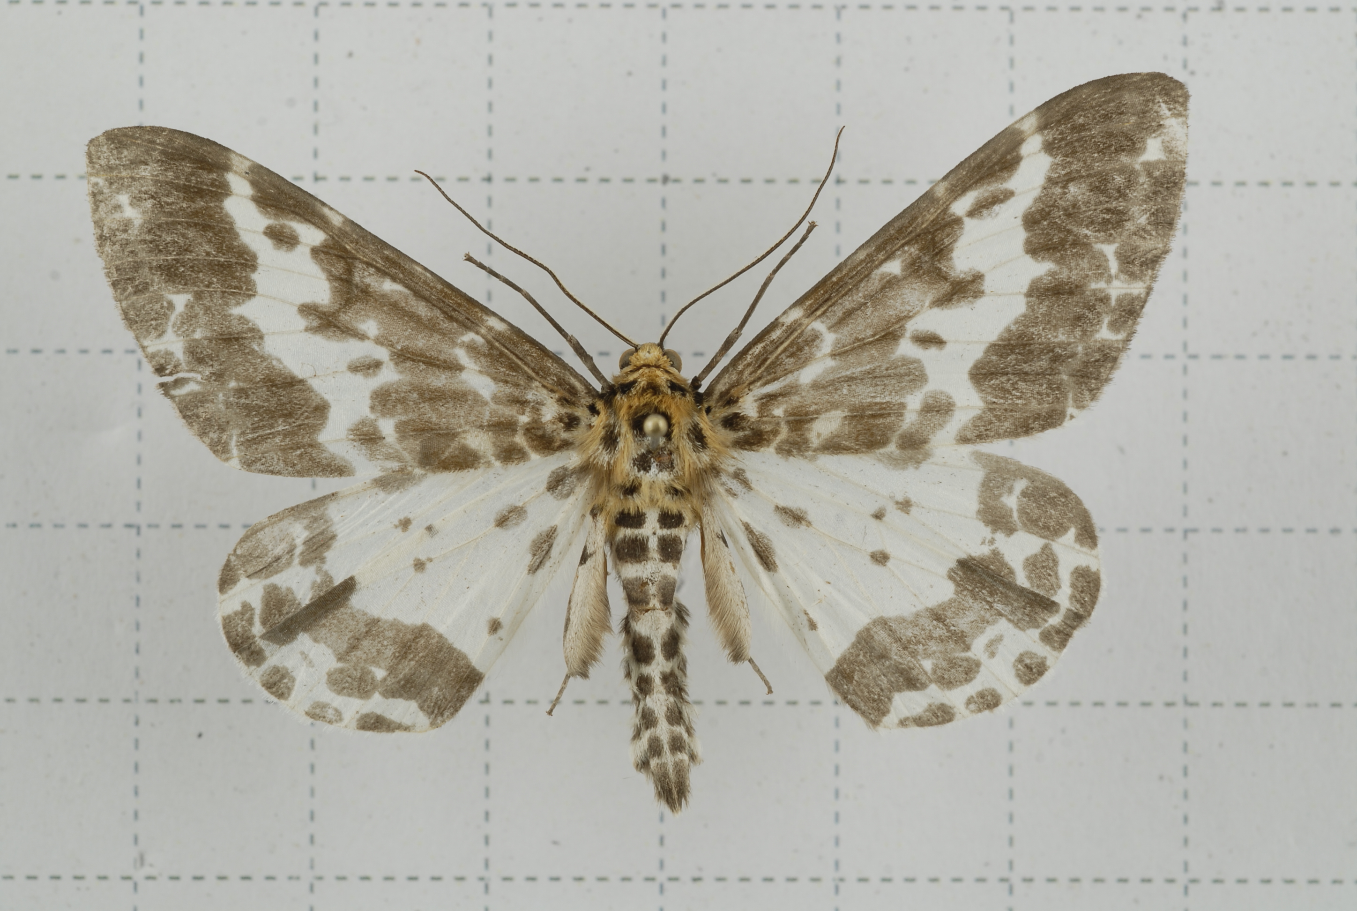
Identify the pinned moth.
Pogonopygia pavida pavida
